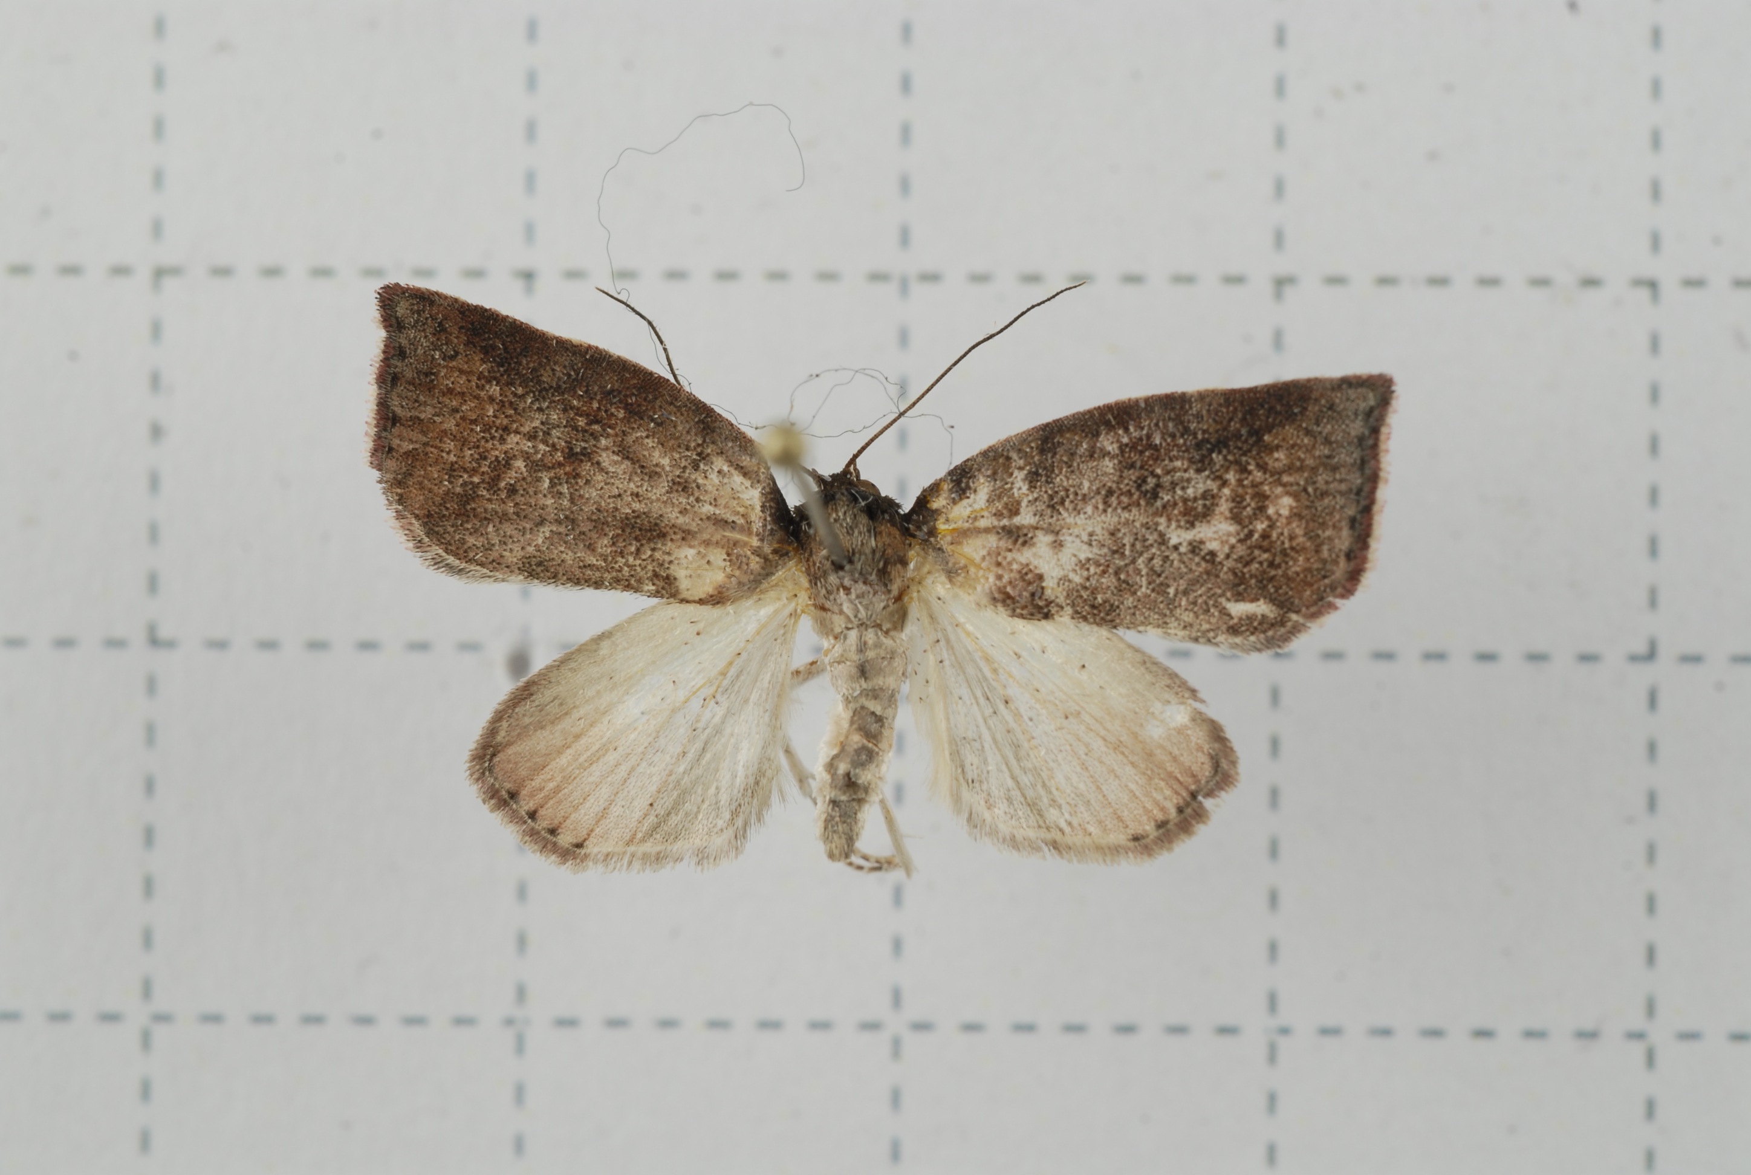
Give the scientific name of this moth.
Beara tortriciformis
